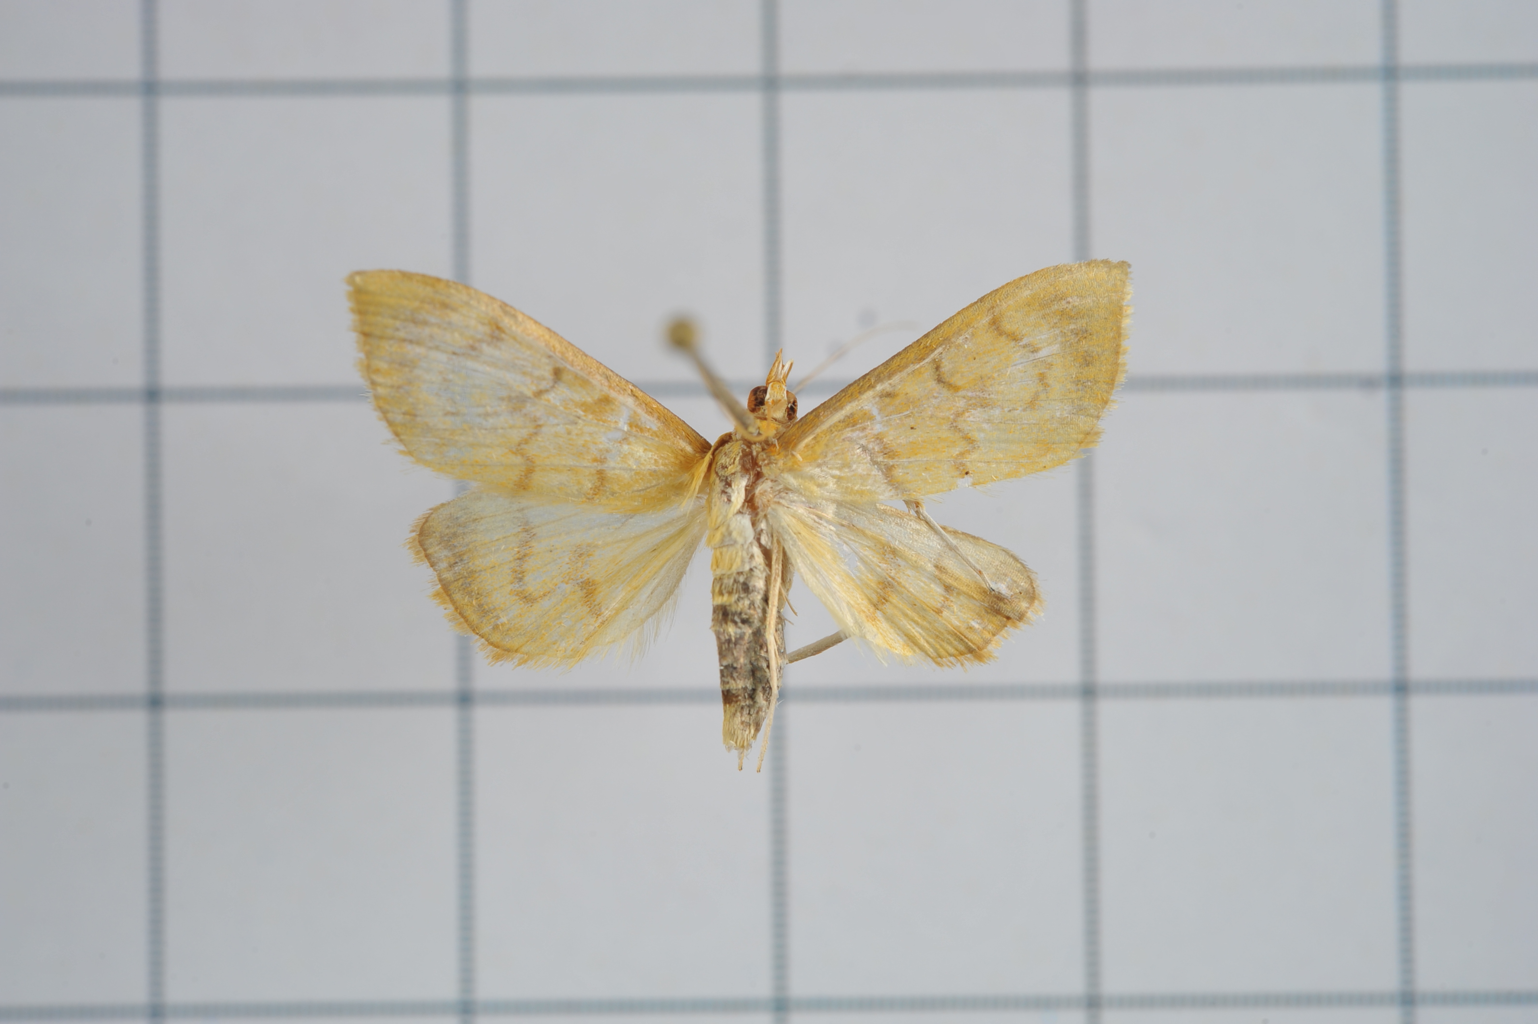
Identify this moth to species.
Ecpyrrhorrhoe celatalis
